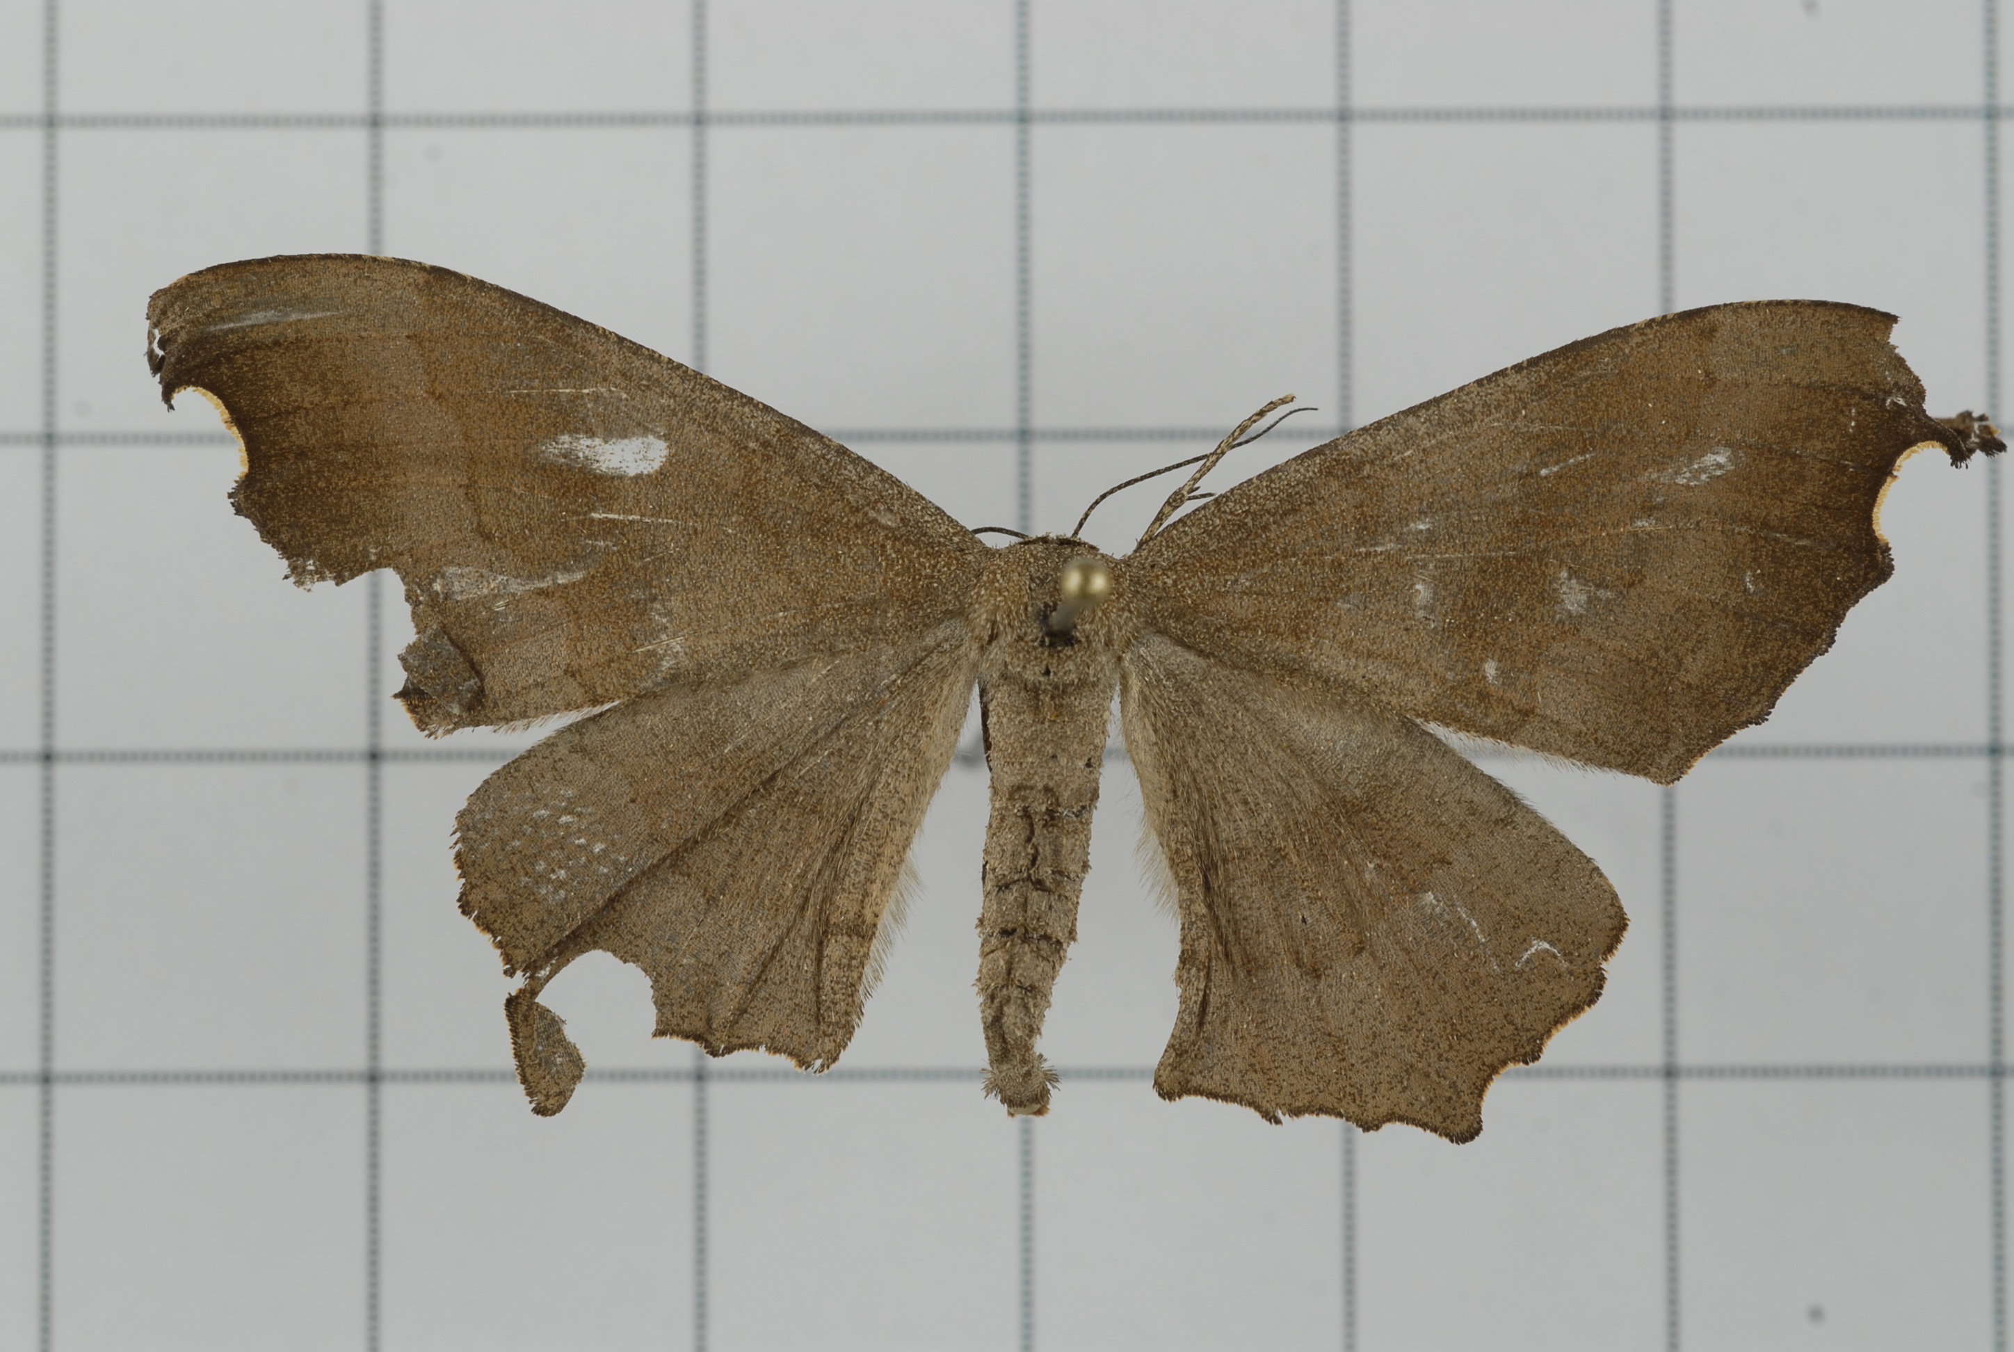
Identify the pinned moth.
Hyposidra talaca talaca
